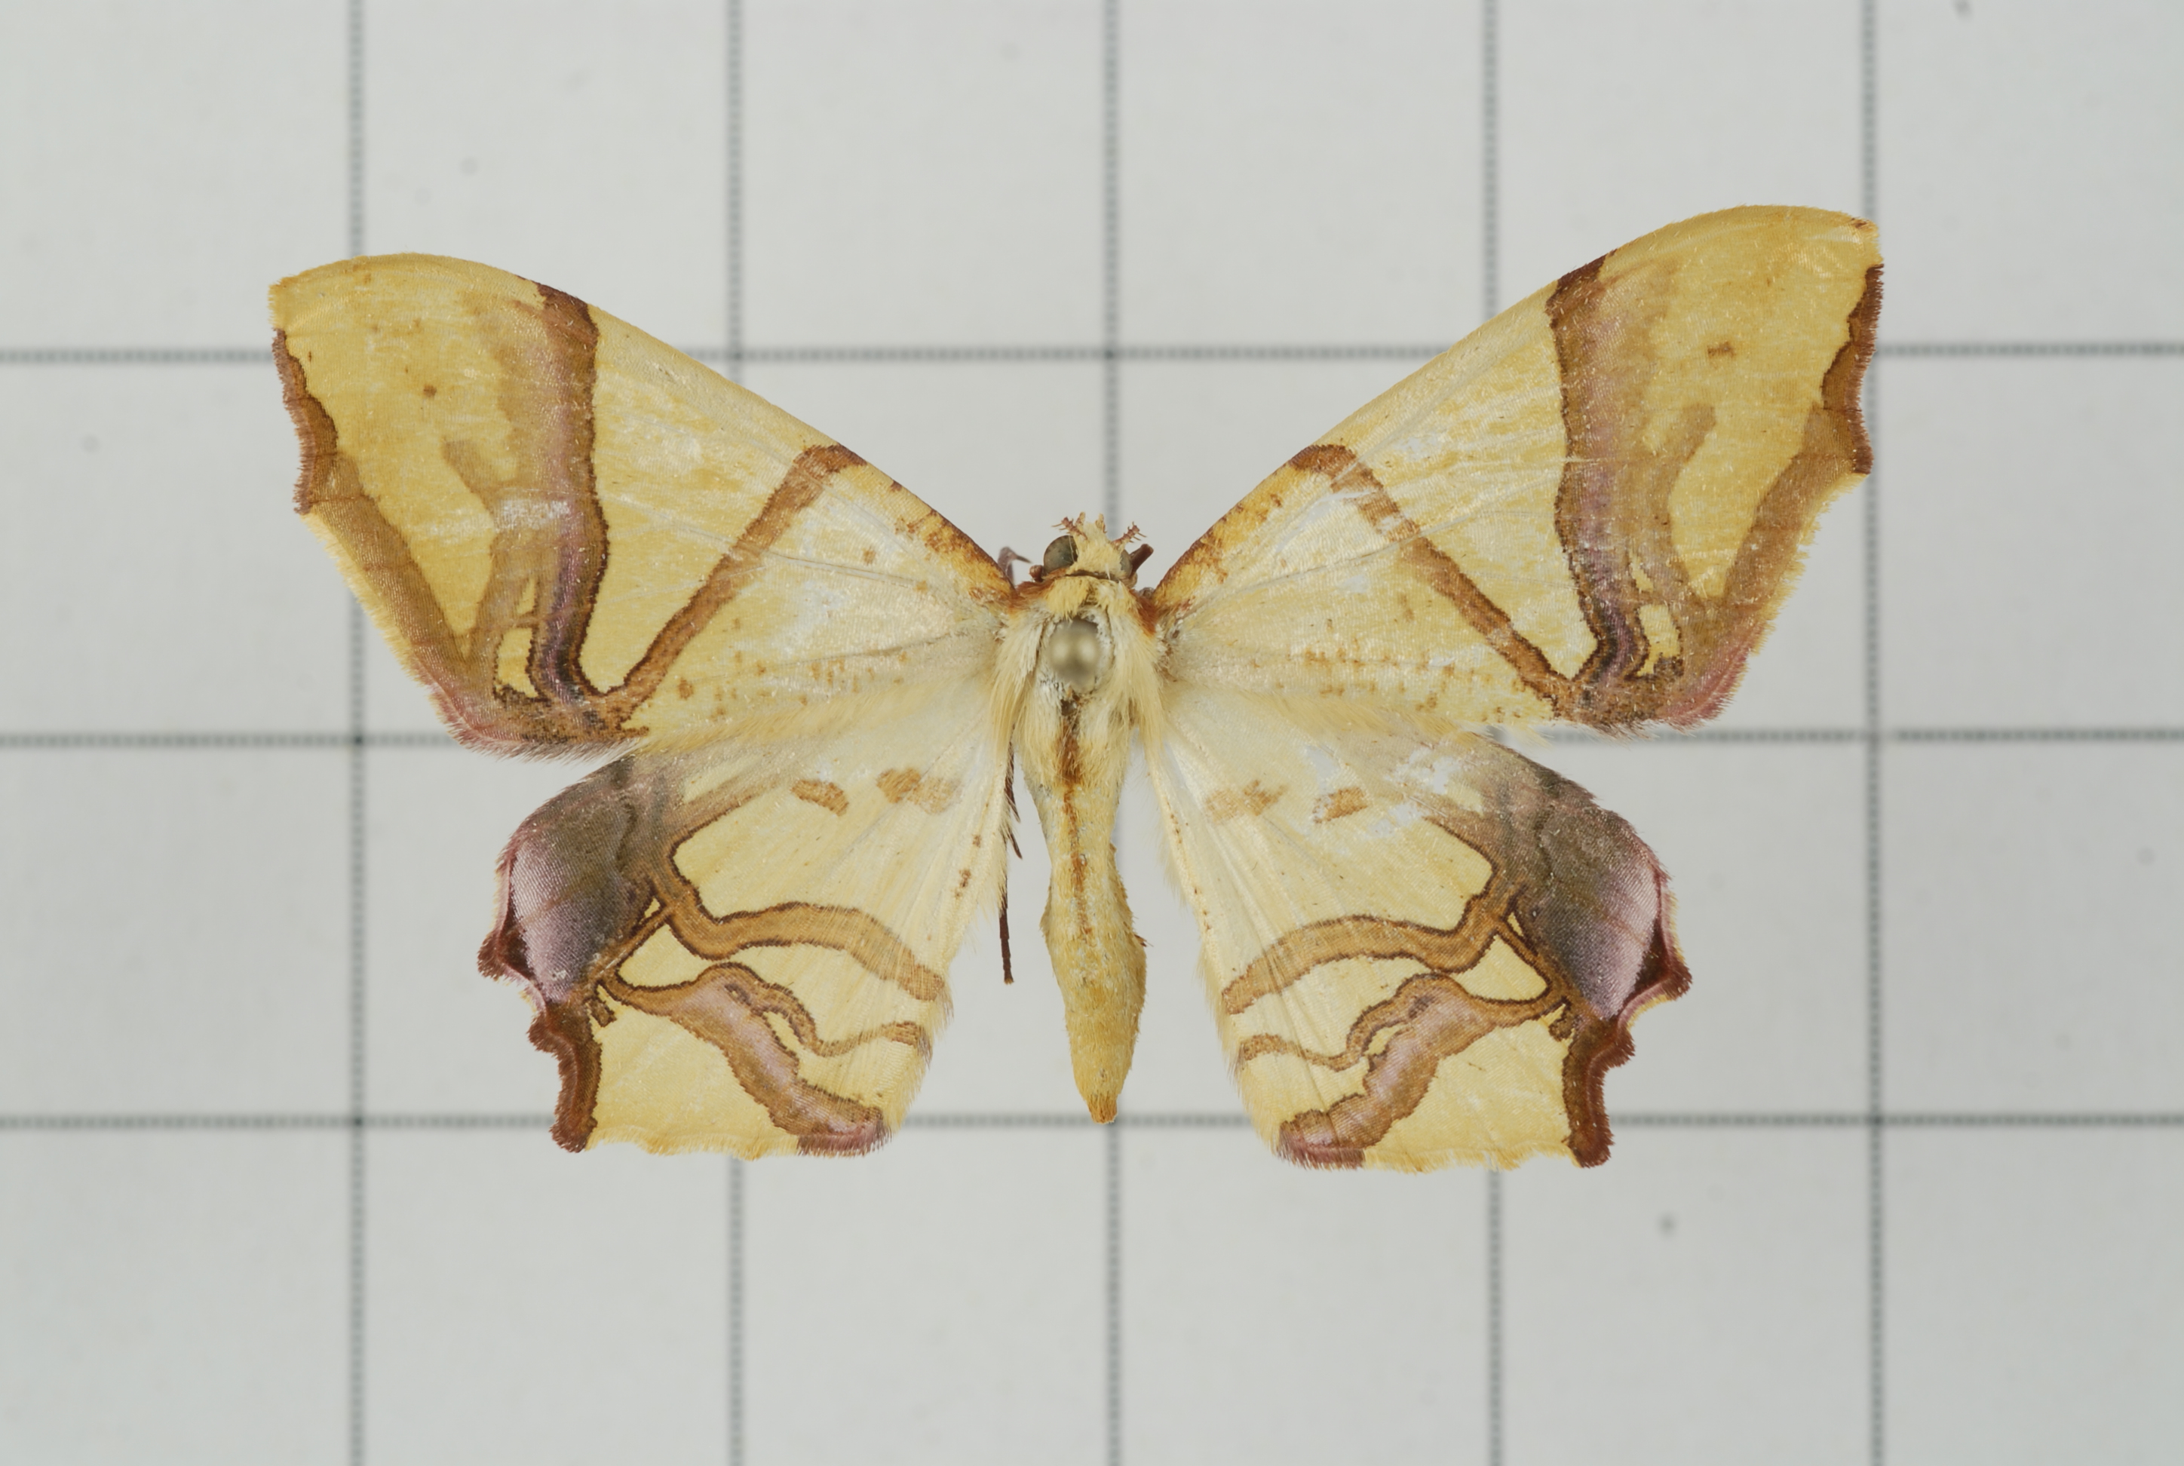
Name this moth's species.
Trotocraspeda divaricata
